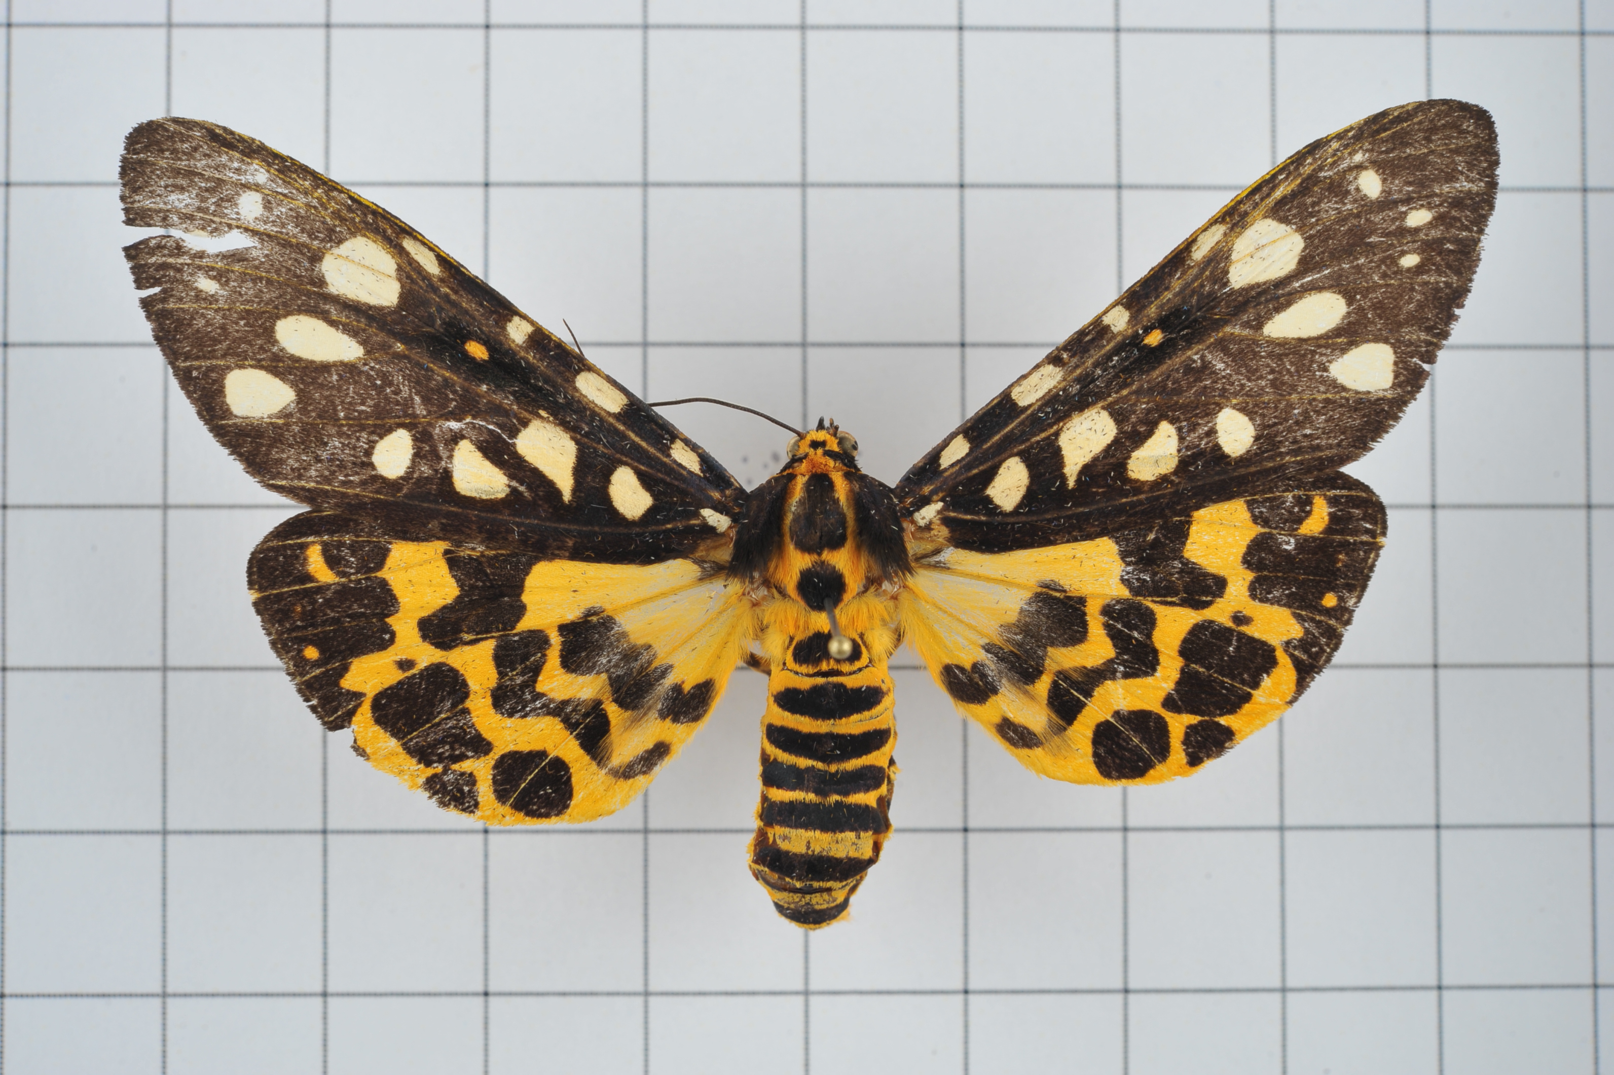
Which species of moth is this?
Aglaomorpha histrio formosana
